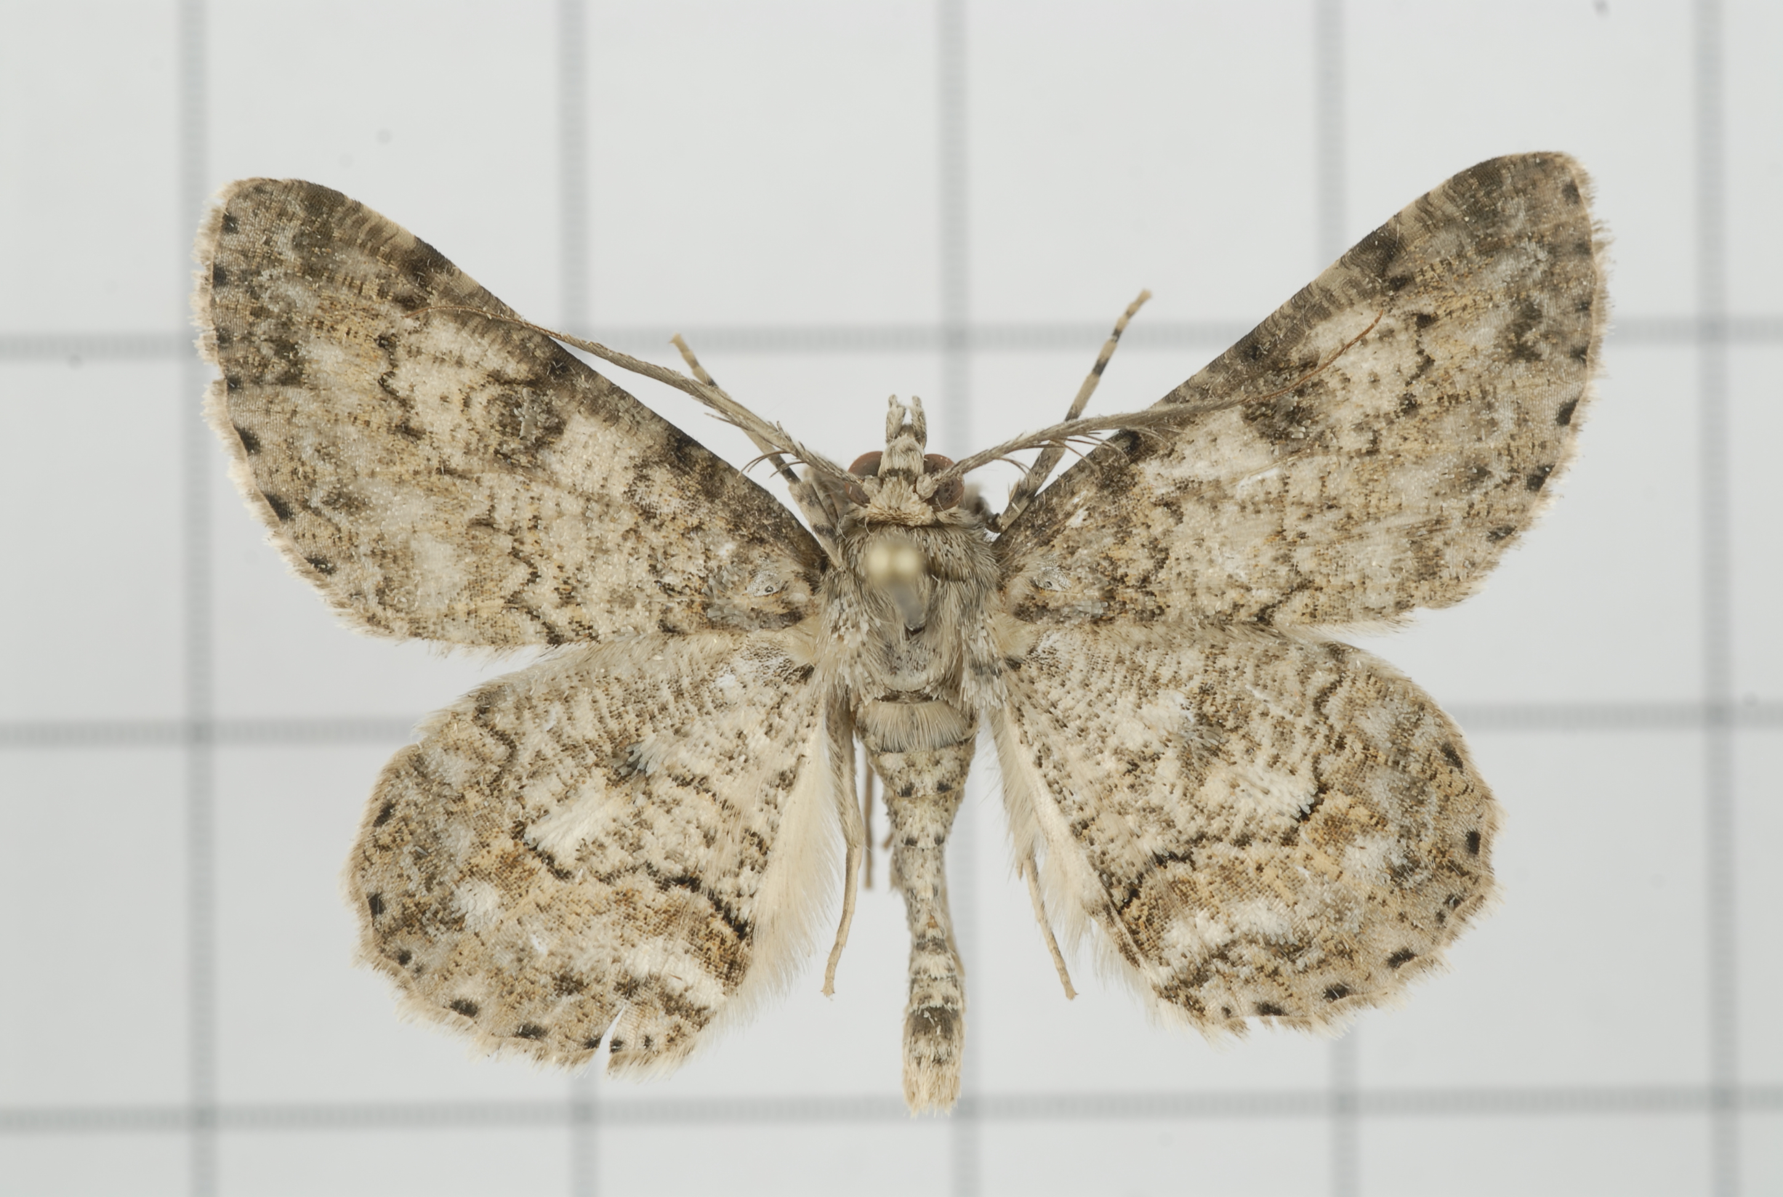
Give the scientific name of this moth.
Cleora injectaria
